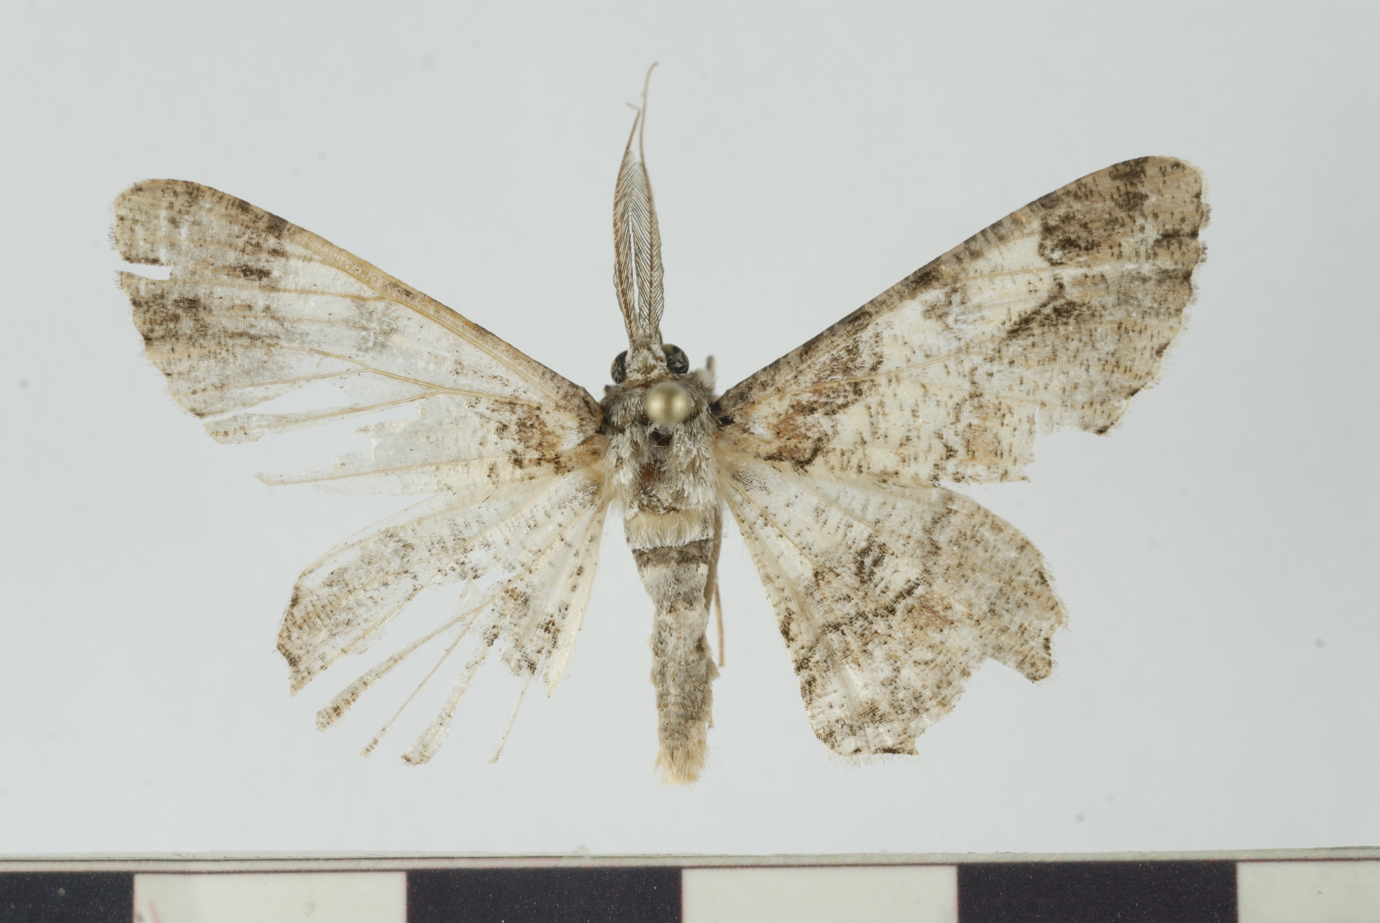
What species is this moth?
Cleora fraterna
